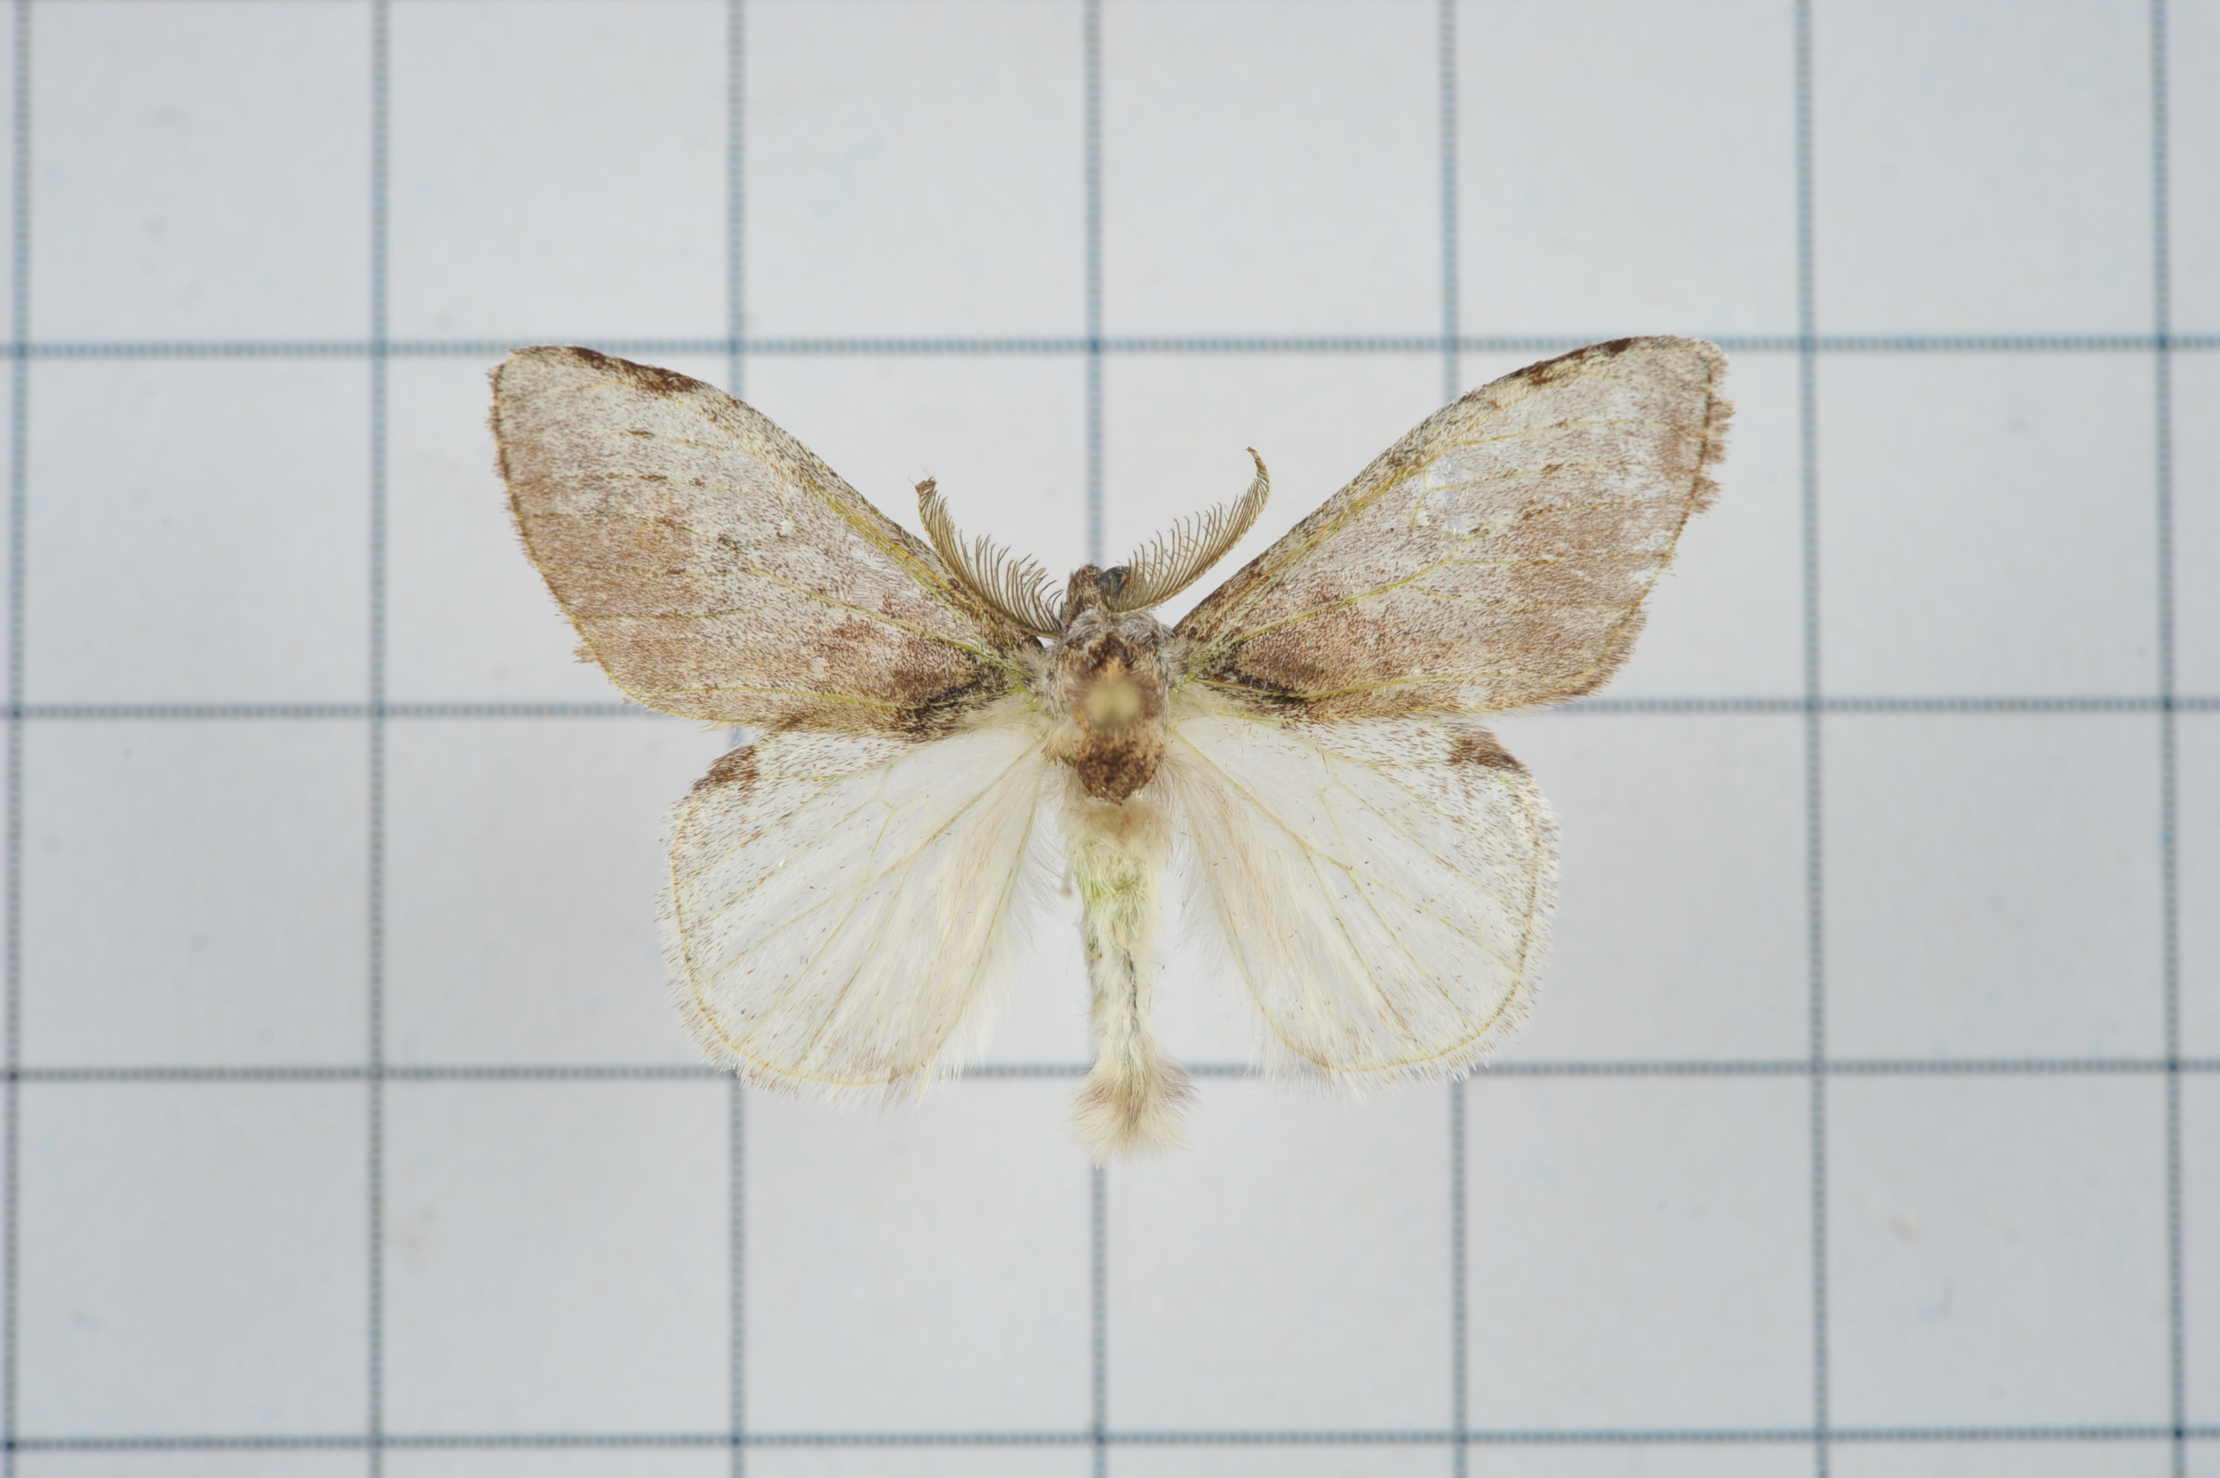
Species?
Liparopsis postalbida
